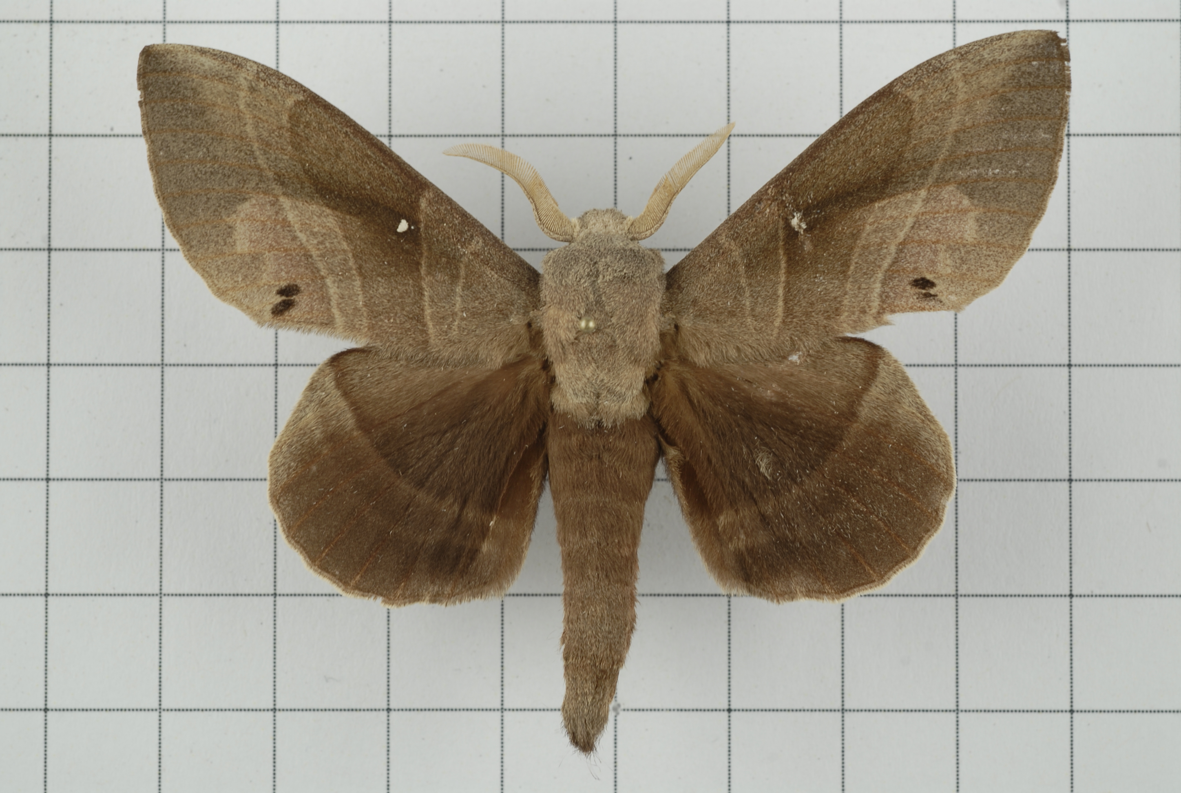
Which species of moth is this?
Lebeda nobilis nobilis
